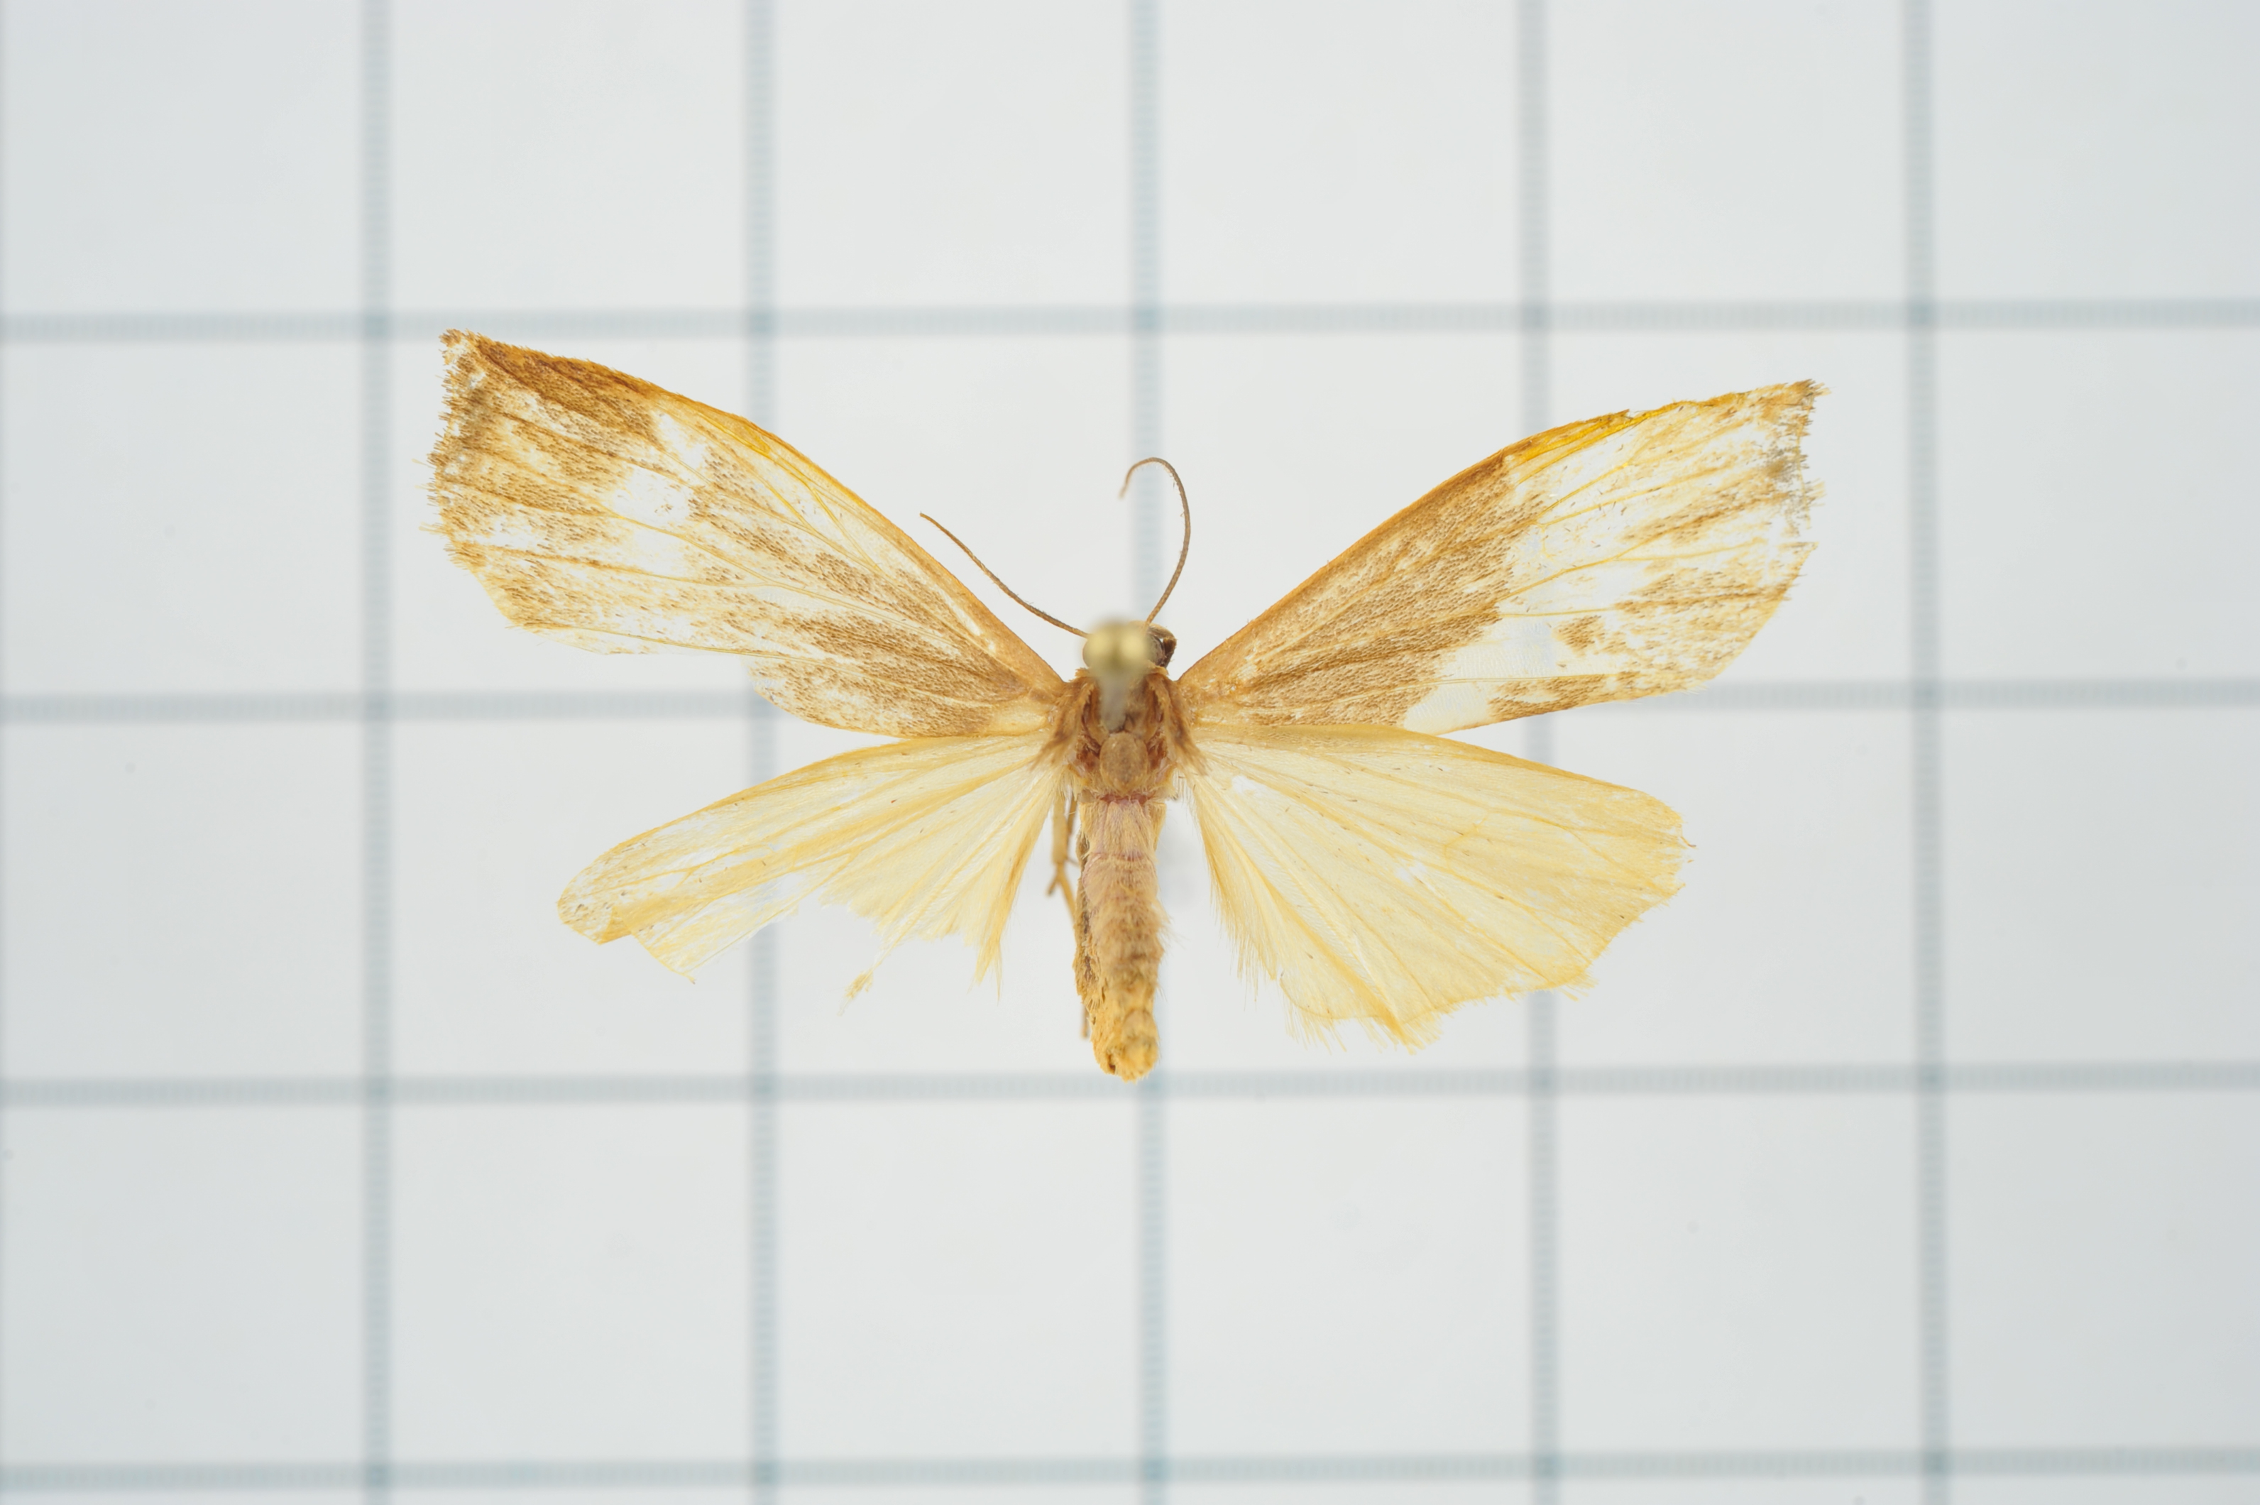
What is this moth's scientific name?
Gampola sinica
